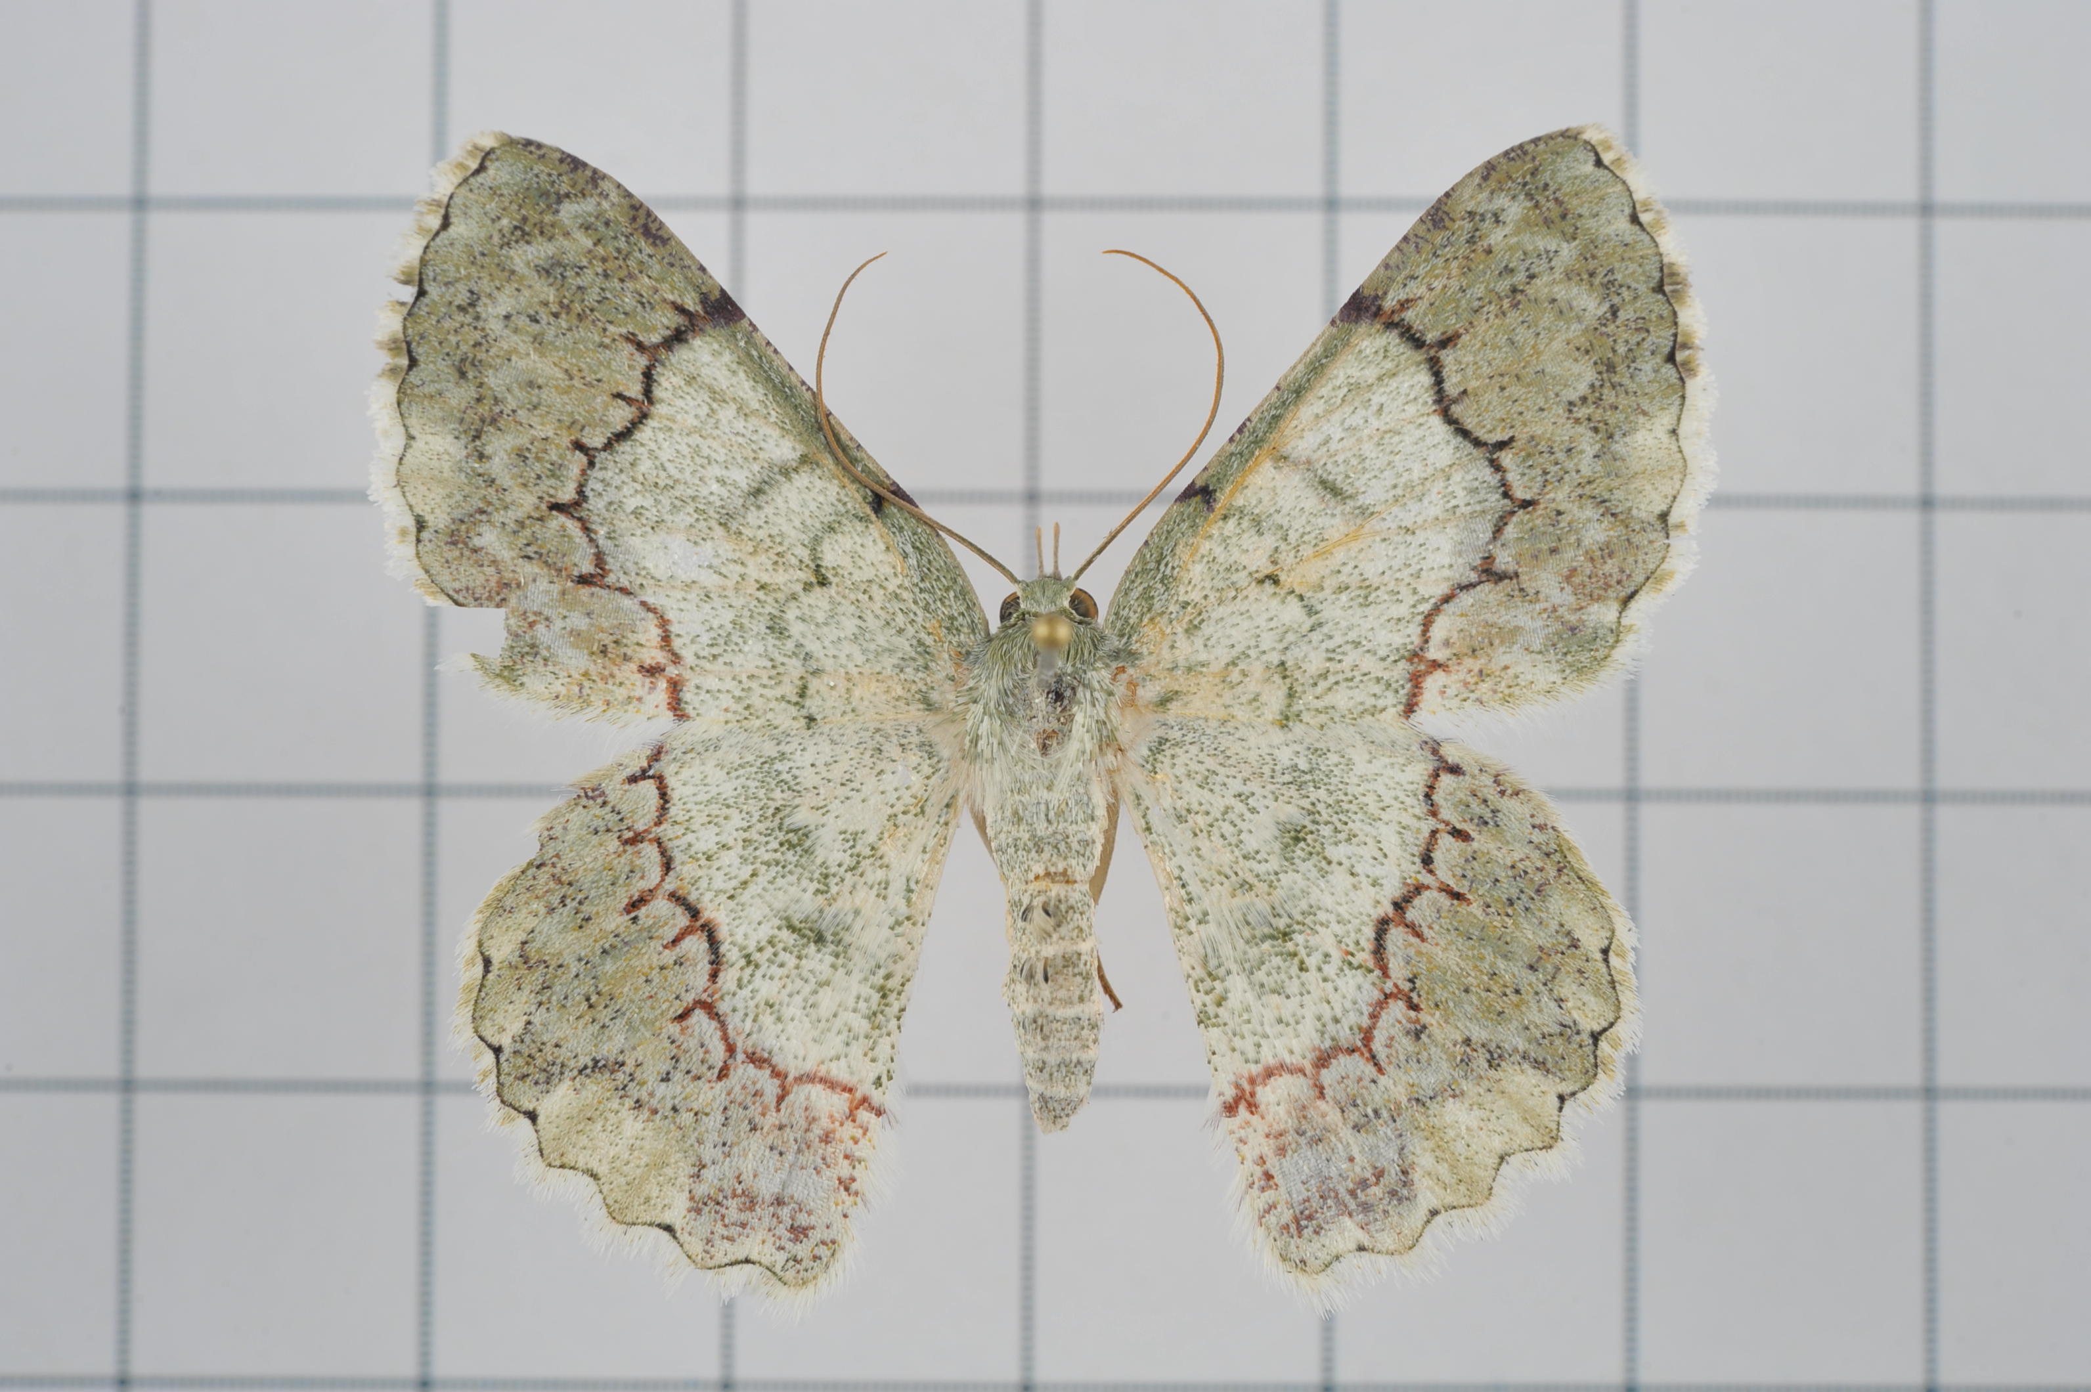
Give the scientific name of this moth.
Pingasa ruginaria pacifica
